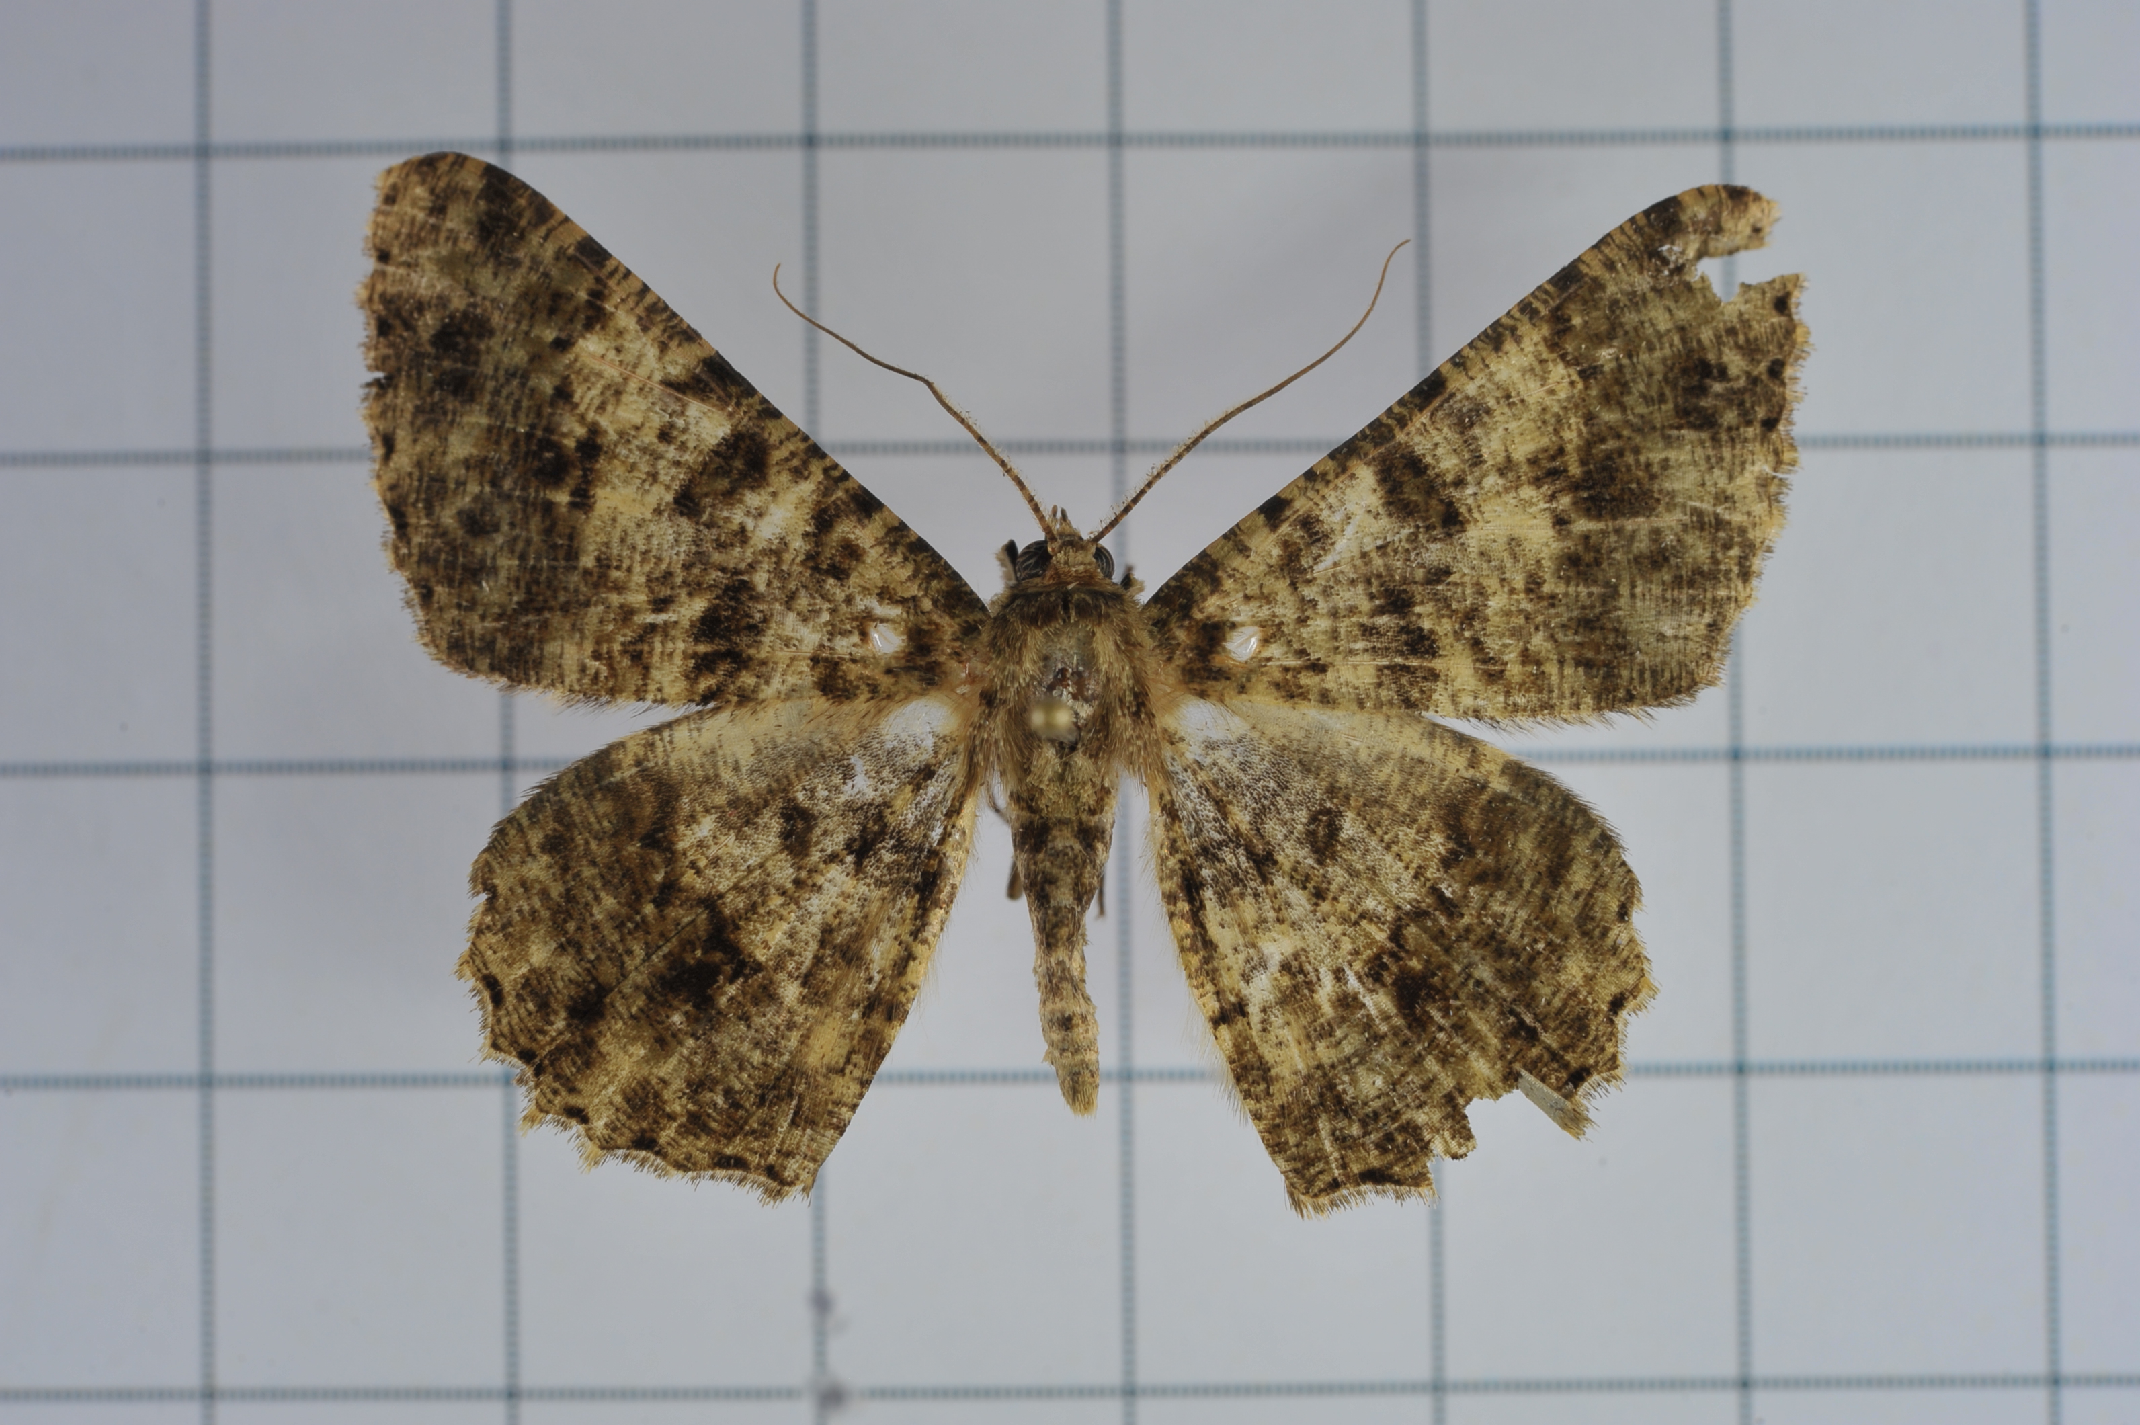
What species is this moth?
Racotis boarmiaria
